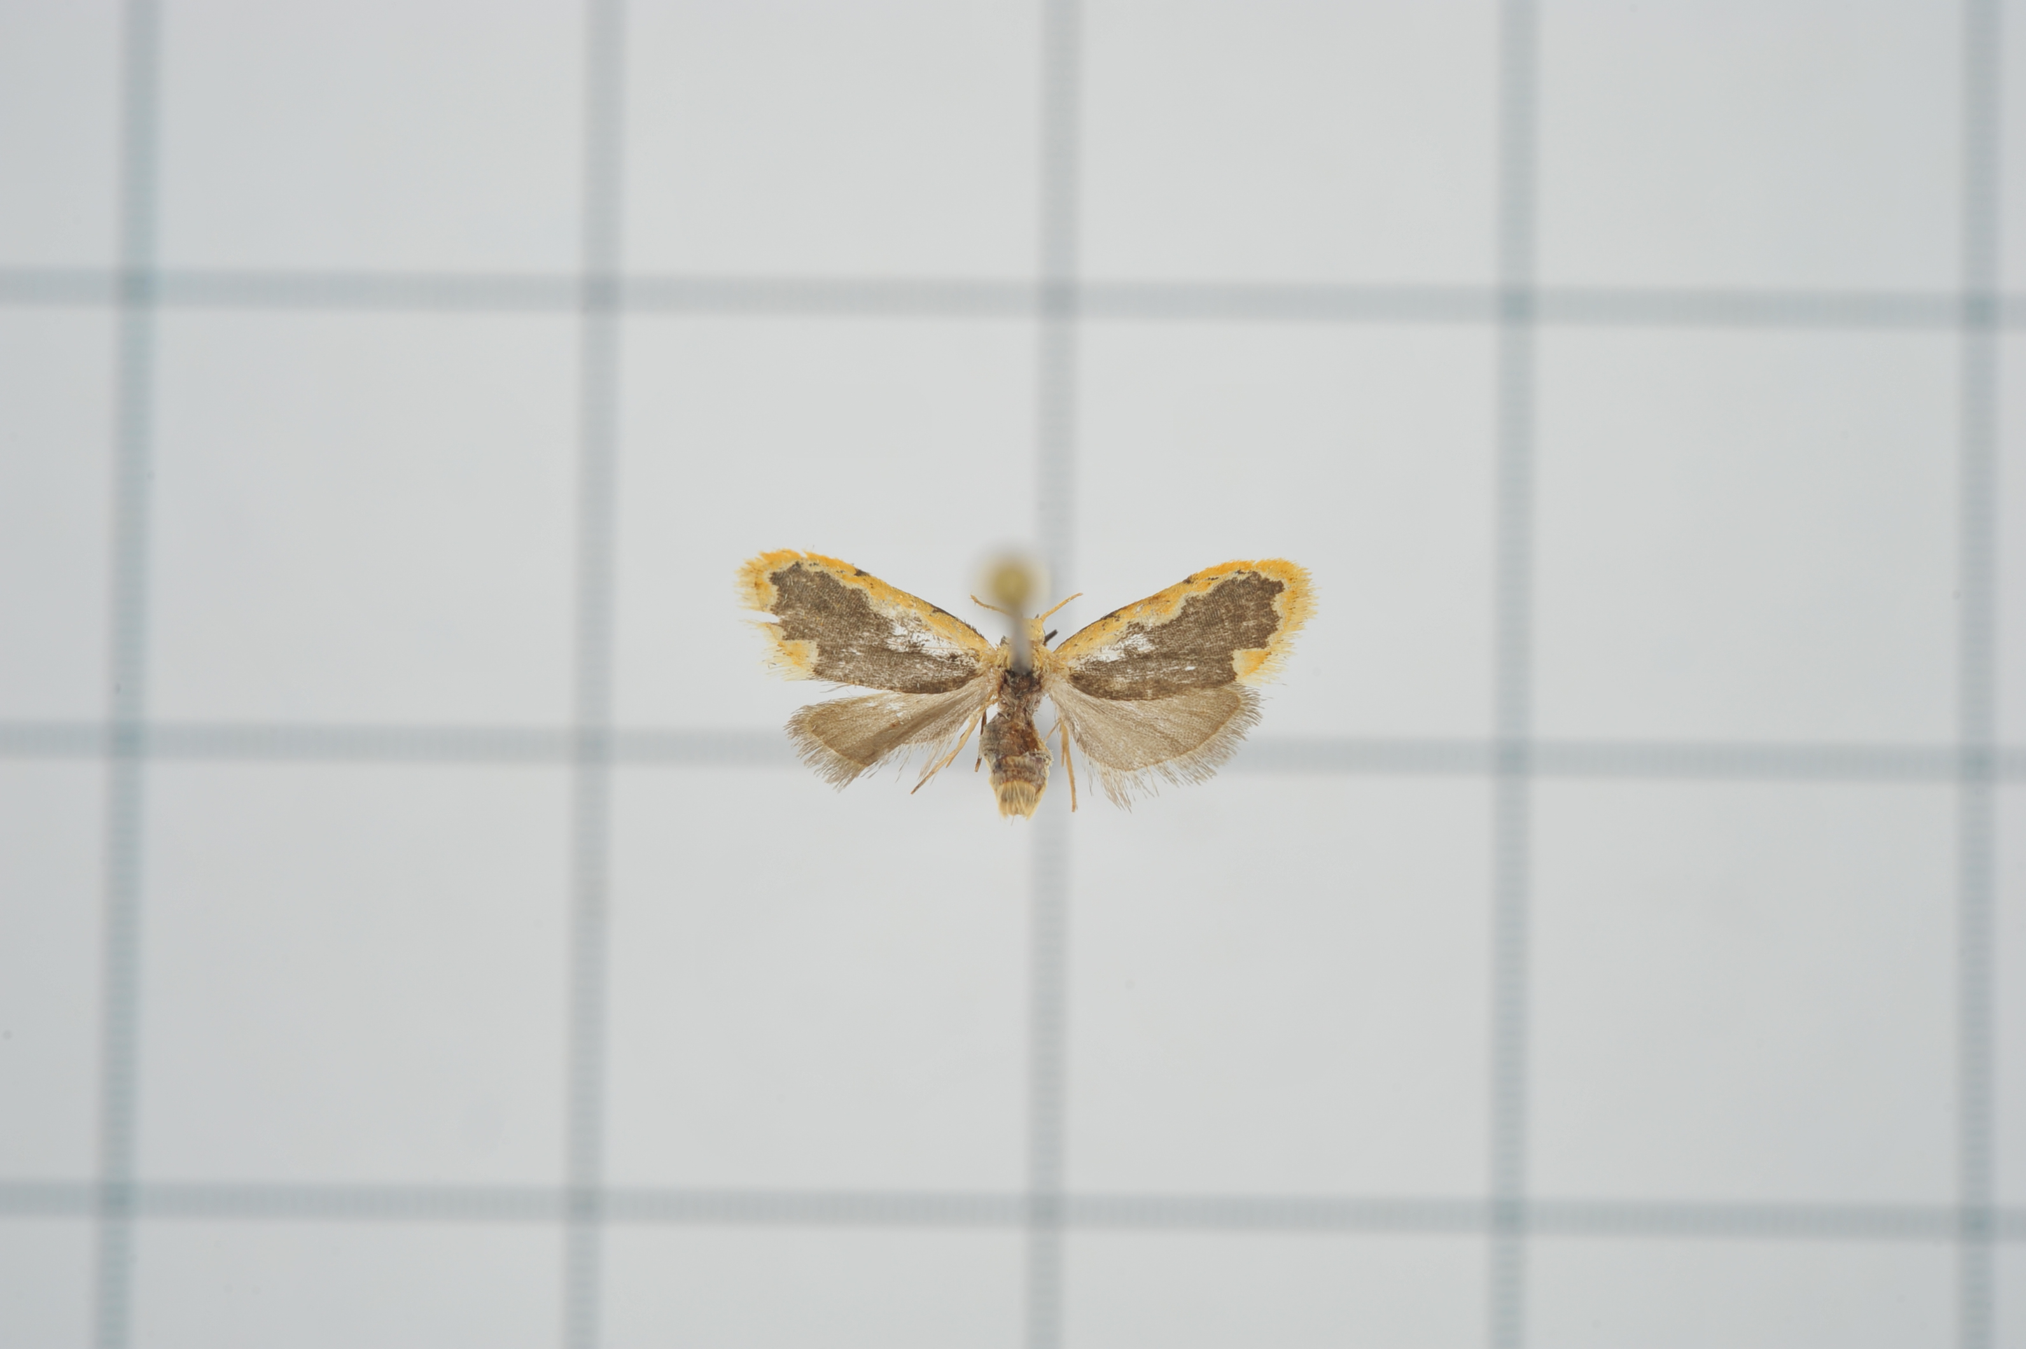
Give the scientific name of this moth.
Diduga nantouensis
